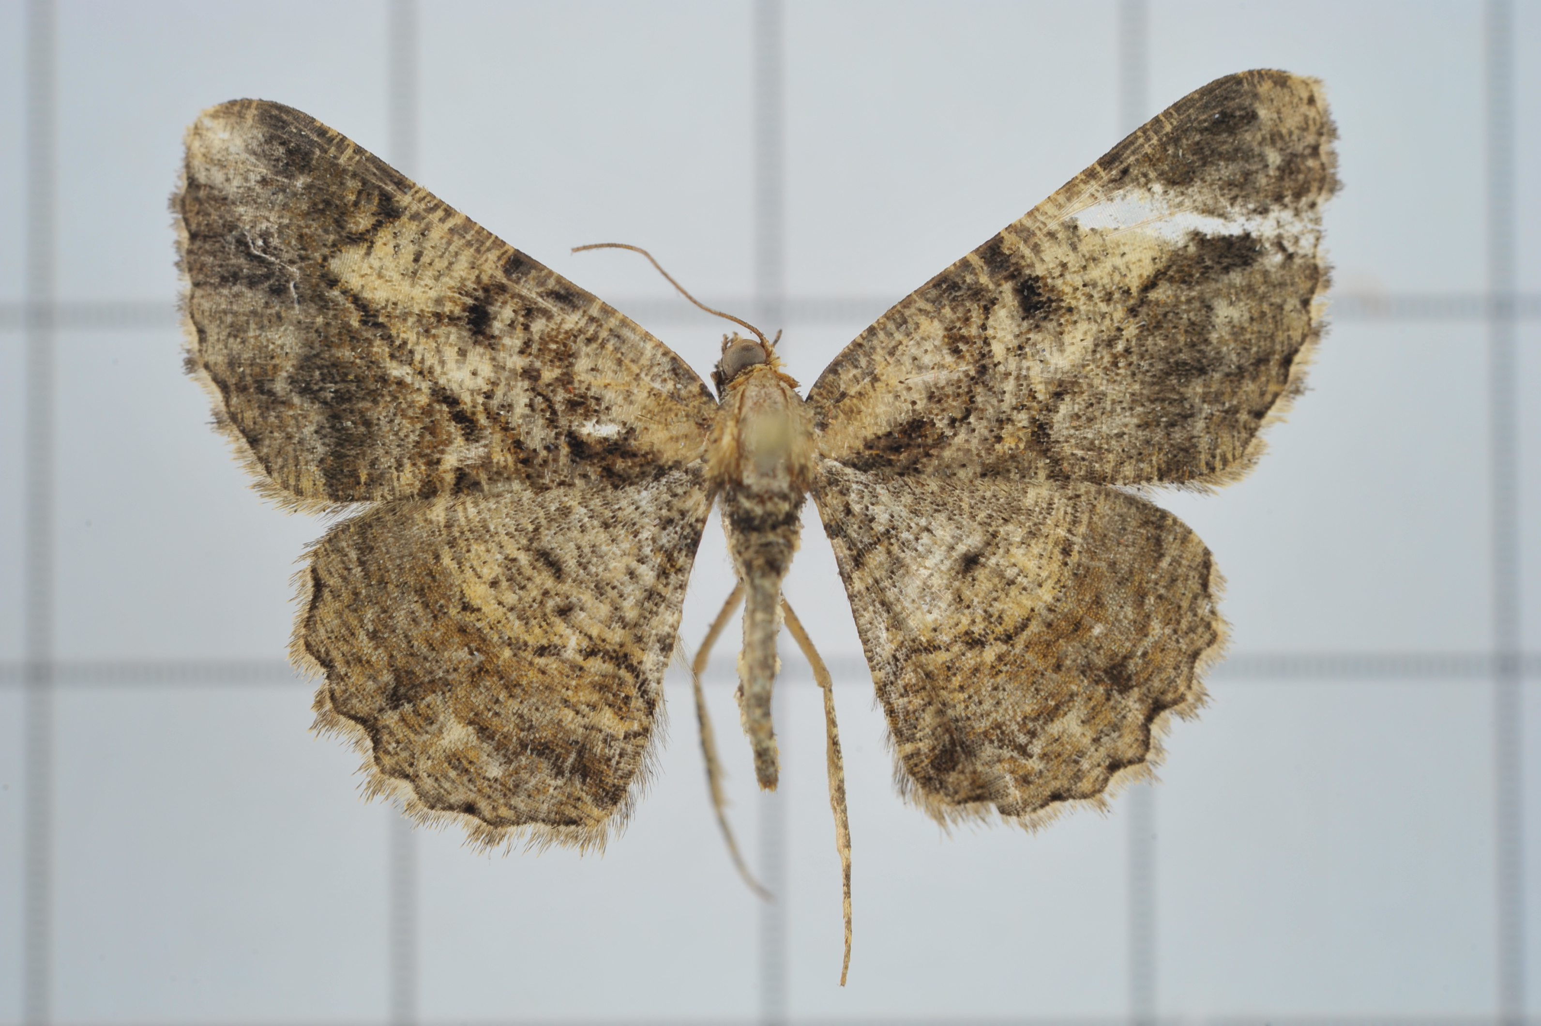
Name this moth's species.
Psilalcis pulveraria
